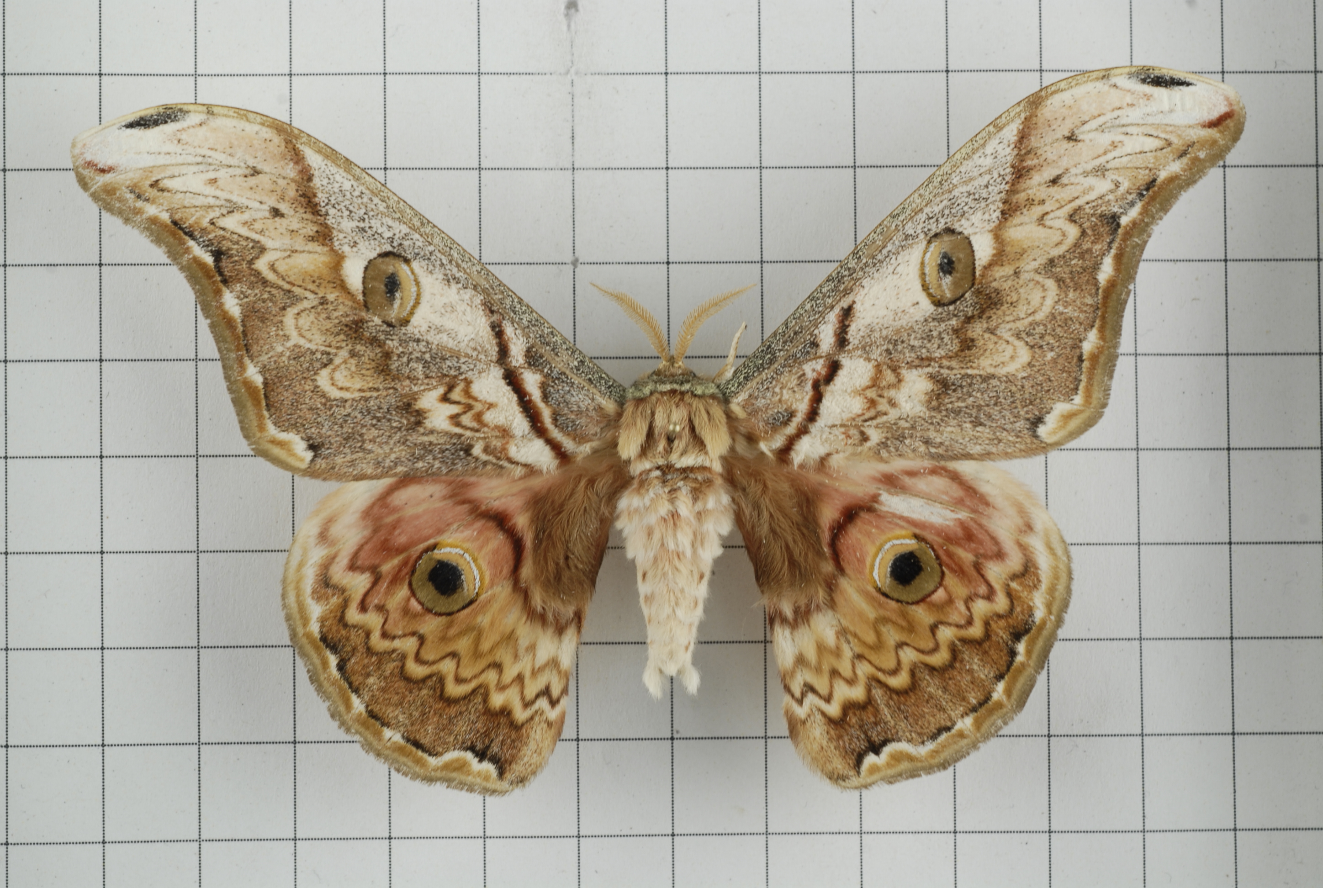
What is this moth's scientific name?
Rinaca thibeta okurai
